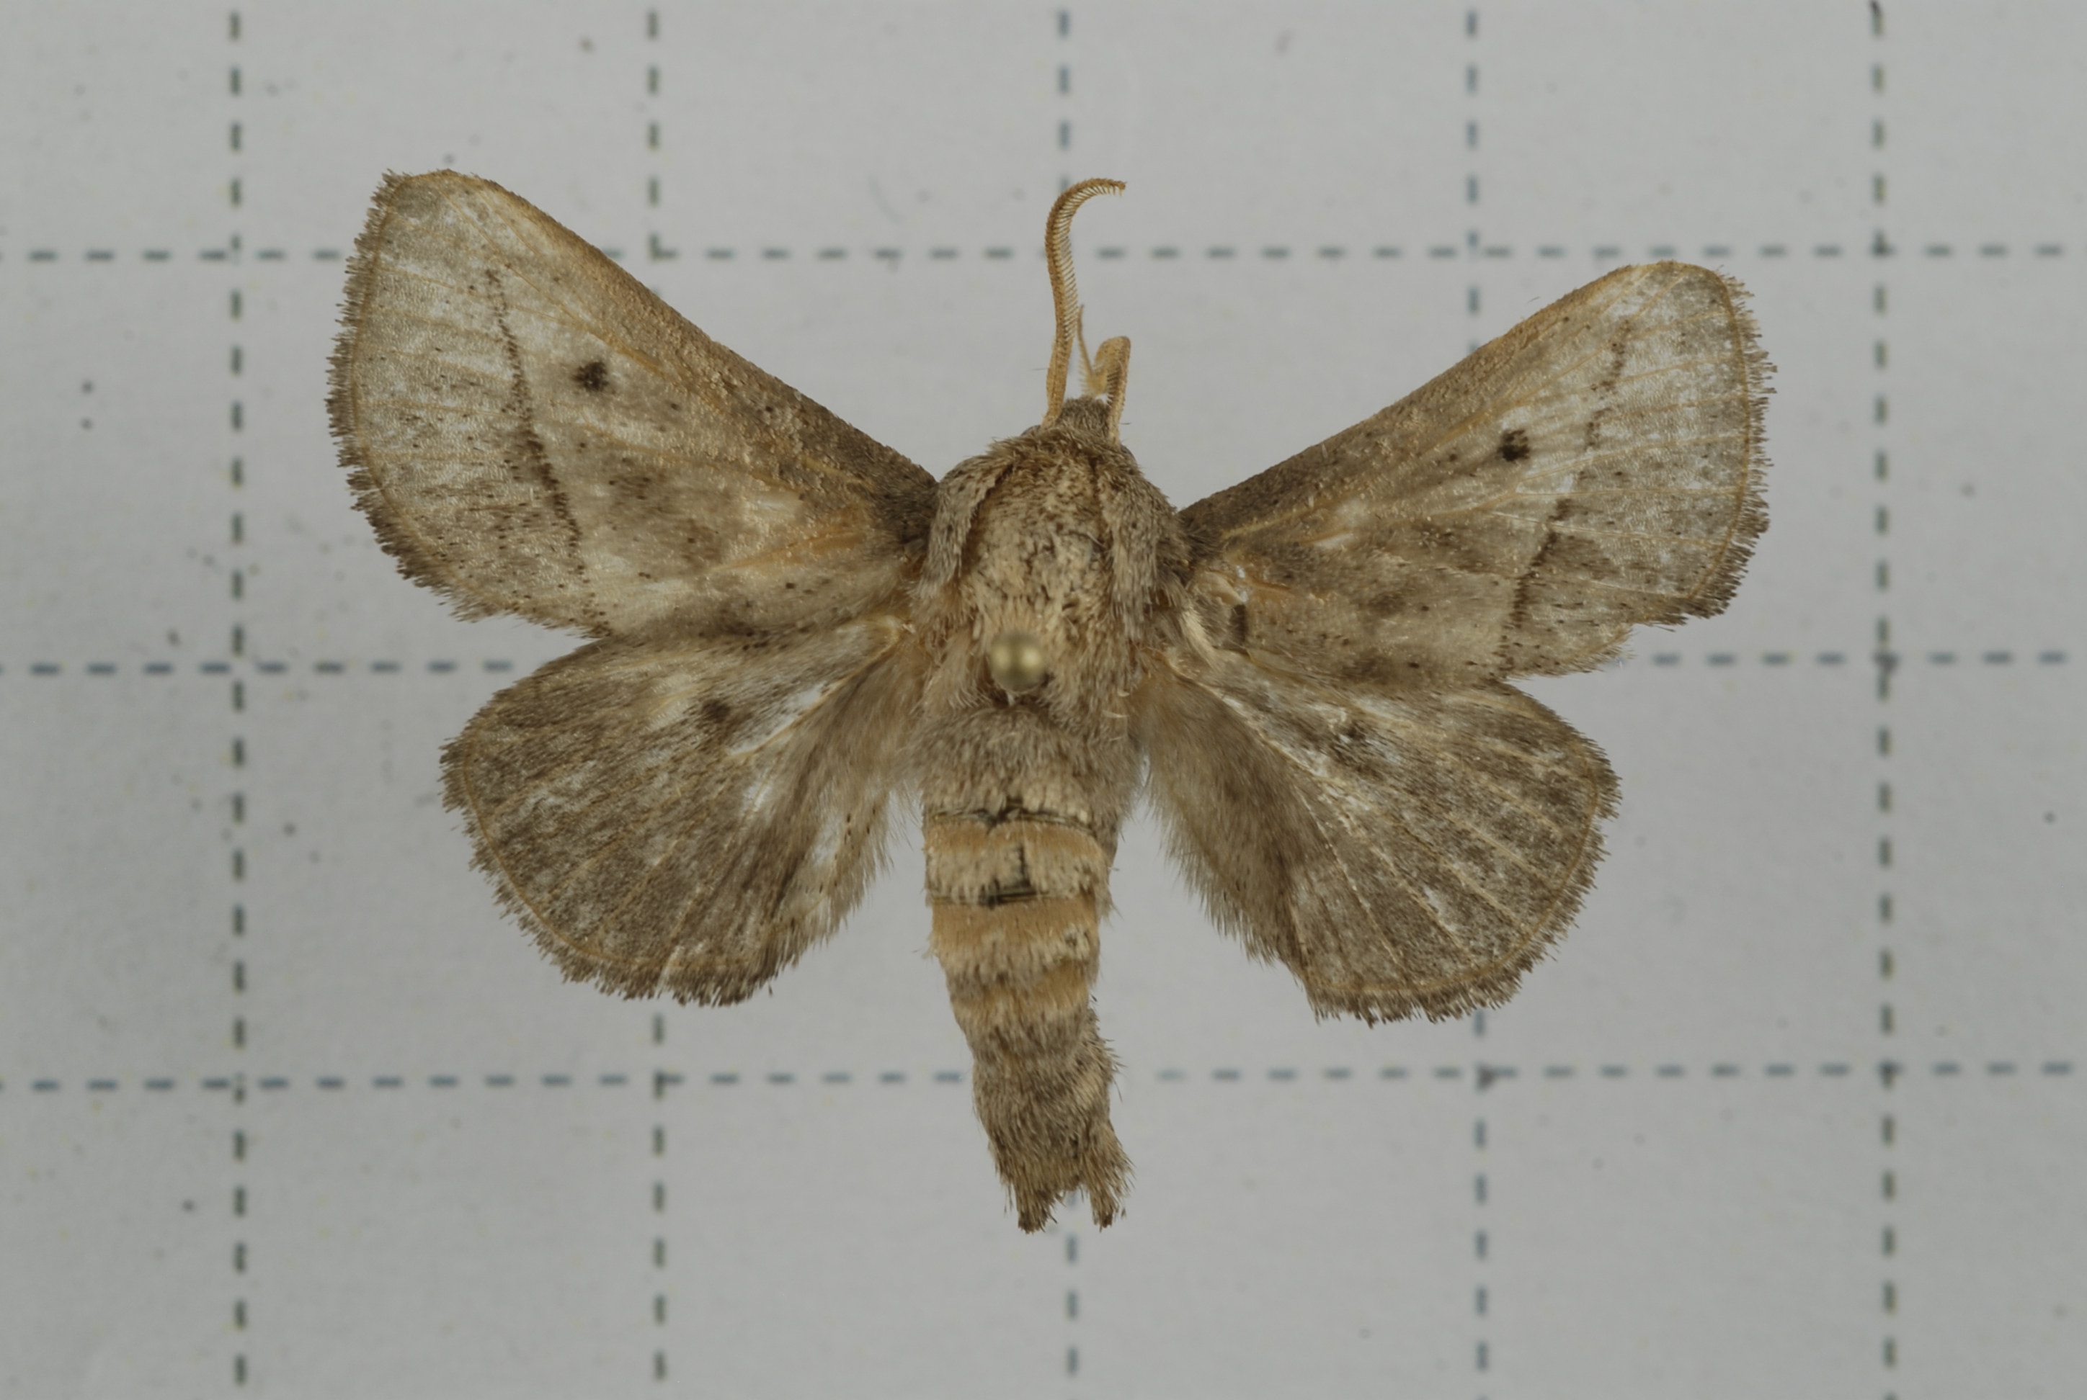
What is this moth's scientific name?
Thosea sinensis
